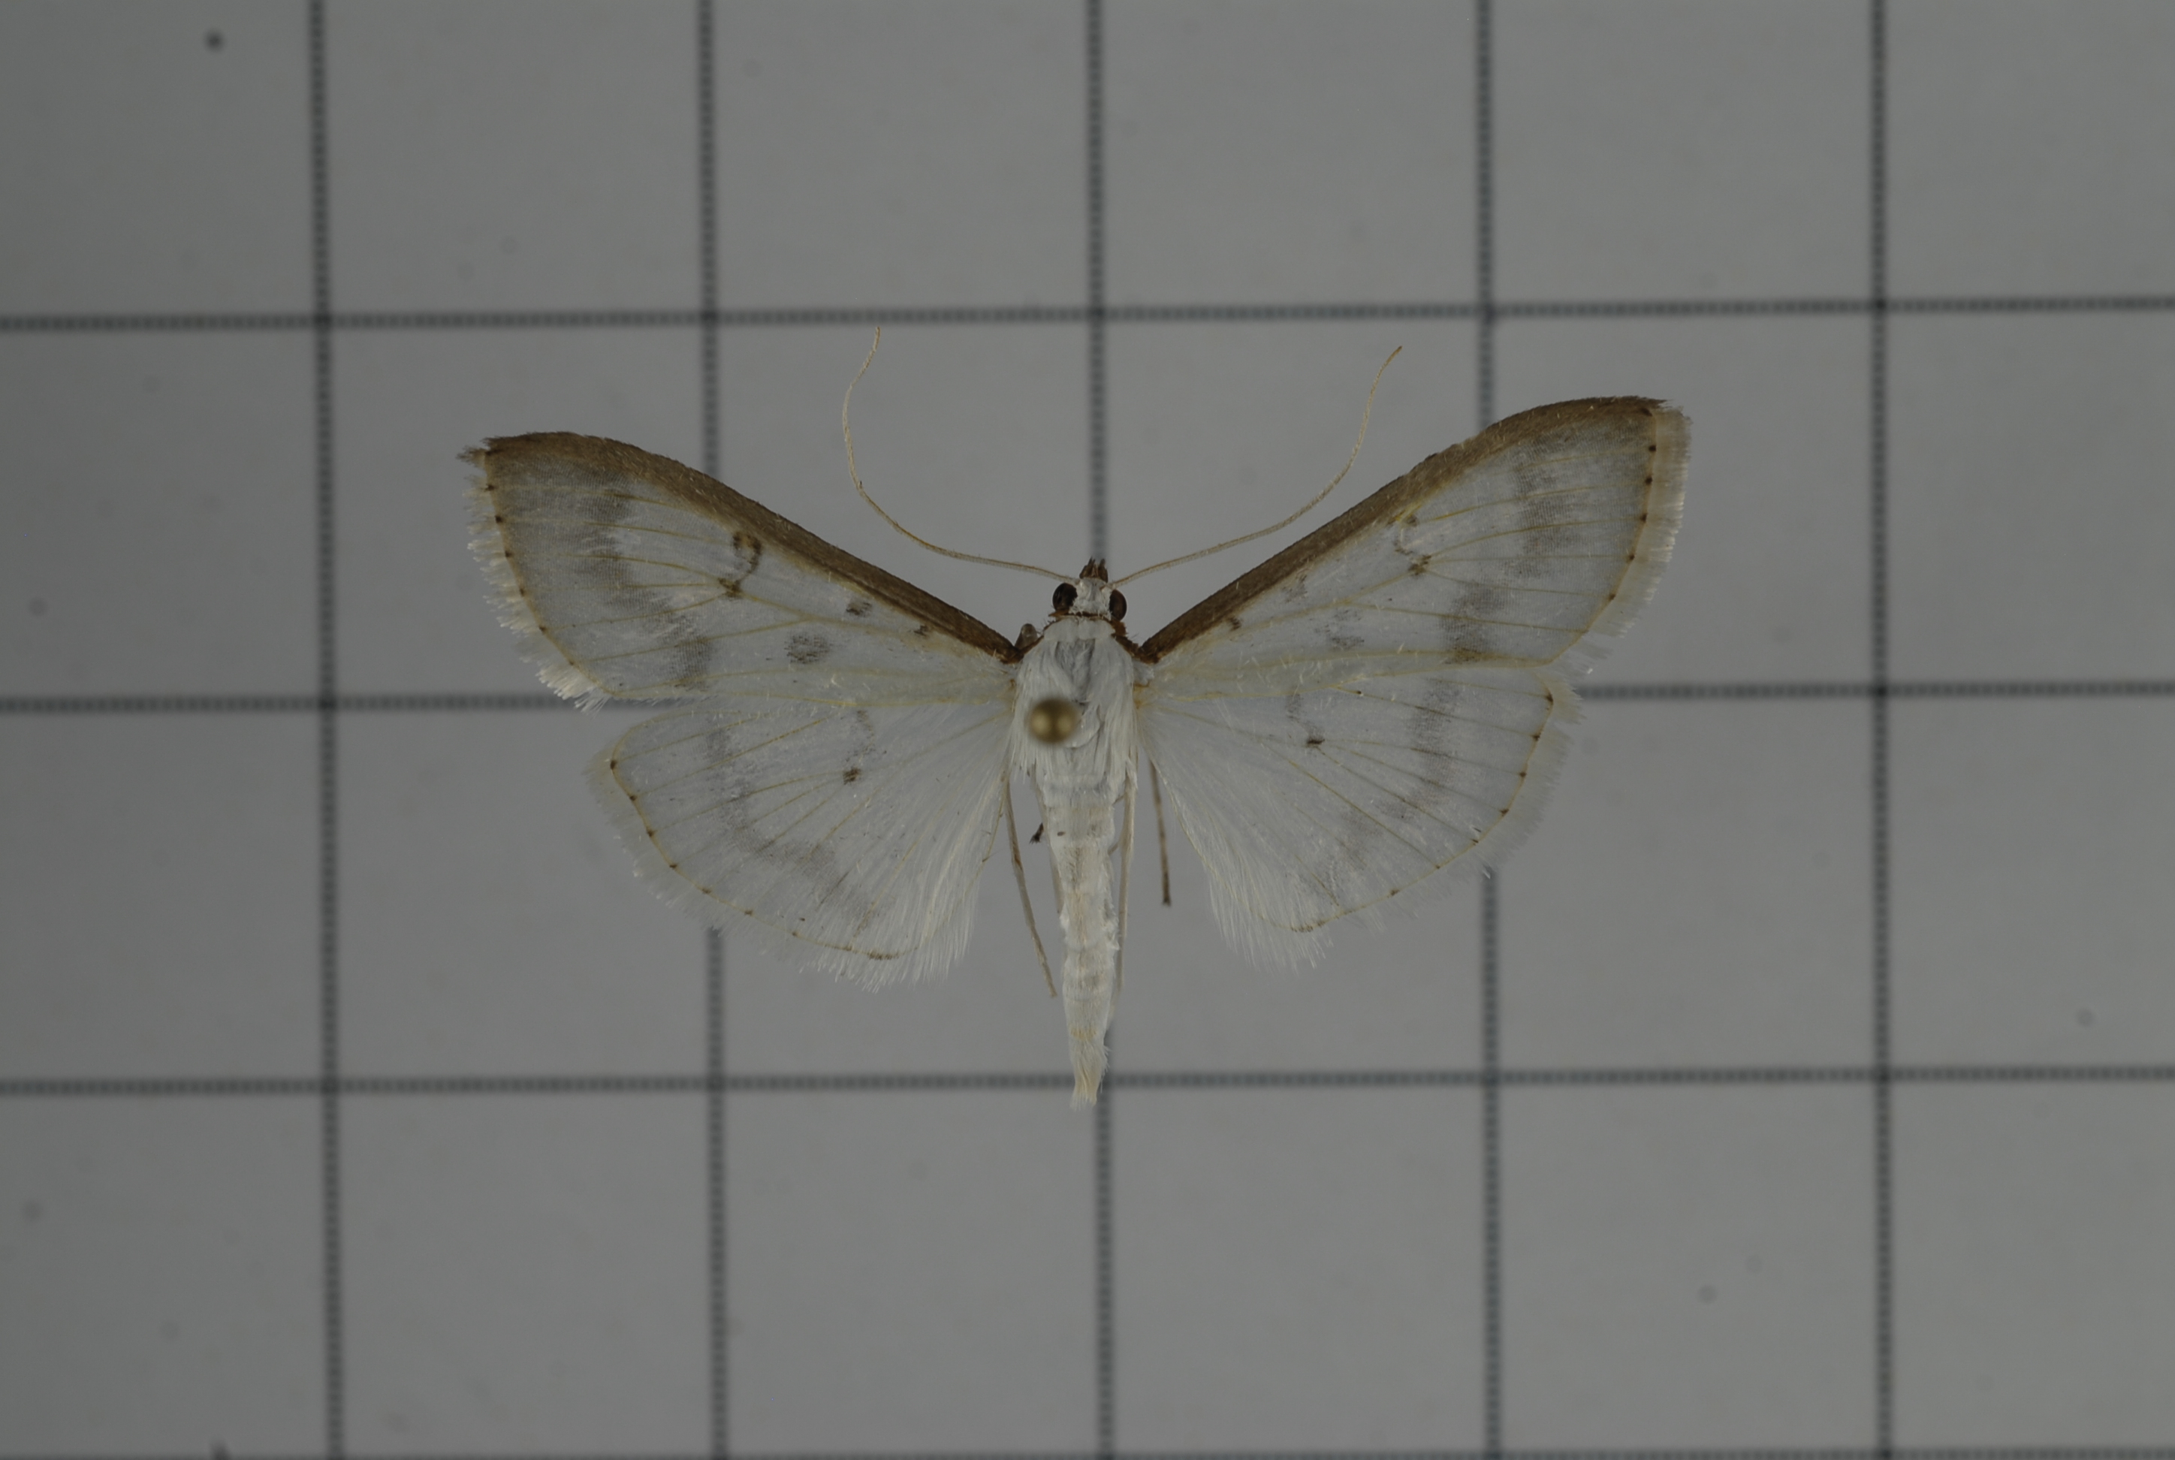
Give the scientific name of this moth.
Palpita warrenalis
